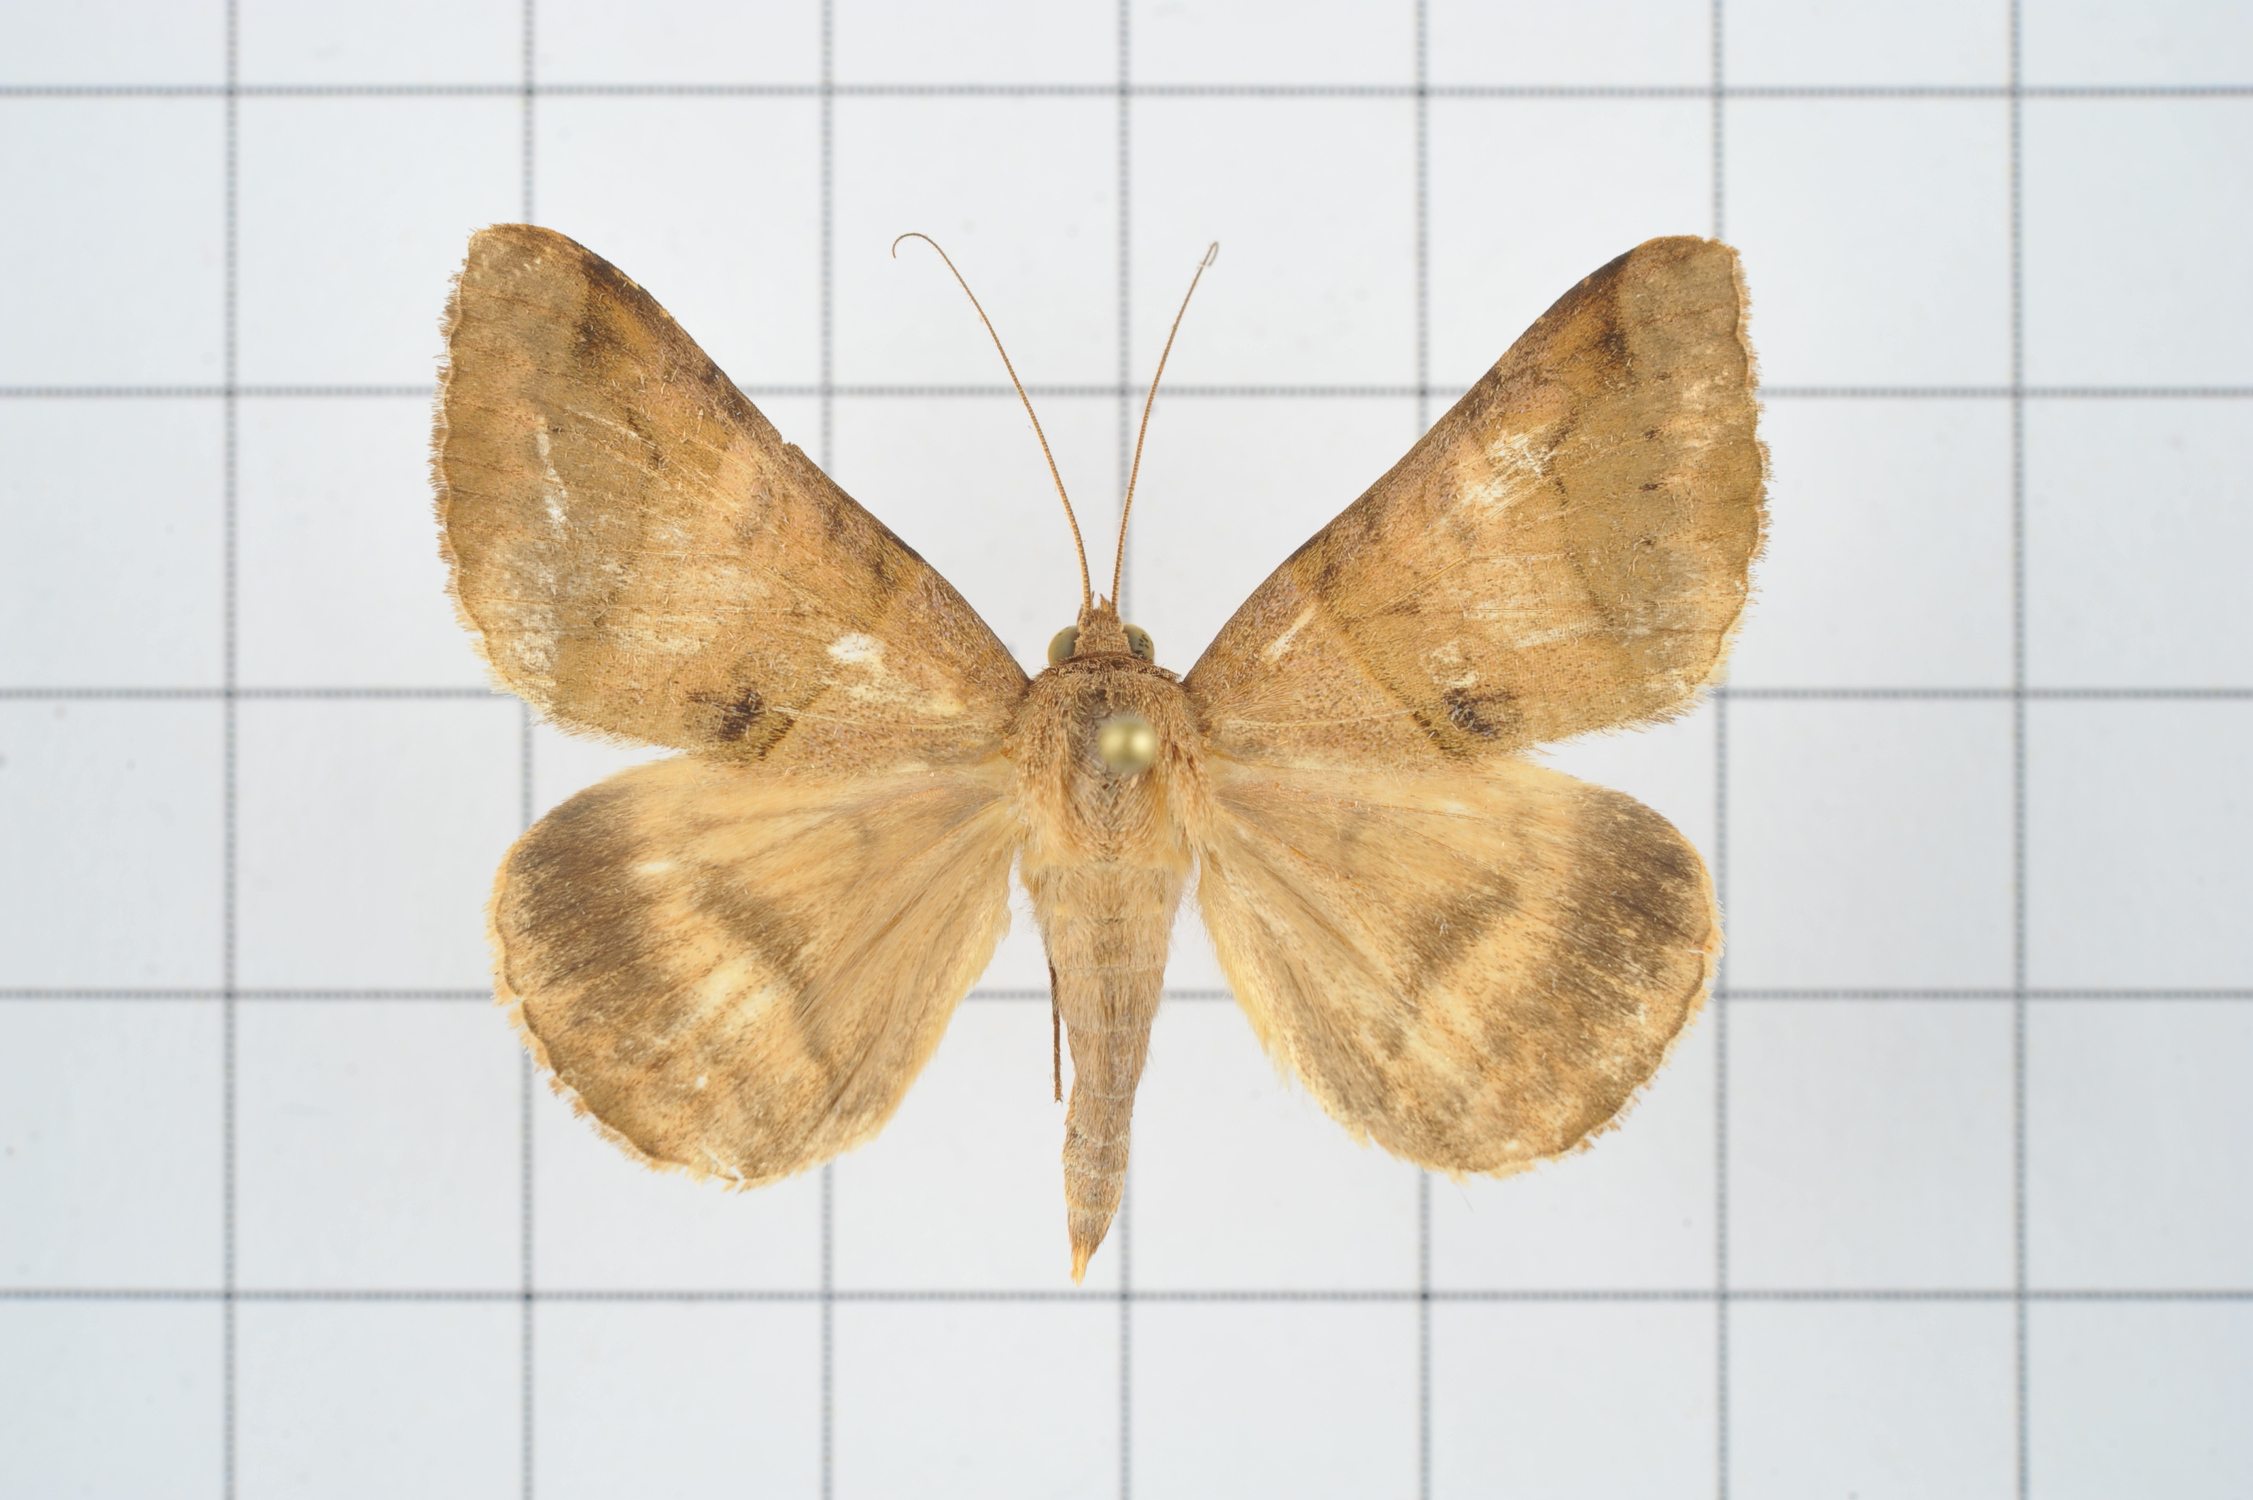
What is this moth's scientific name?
Mocis undata
